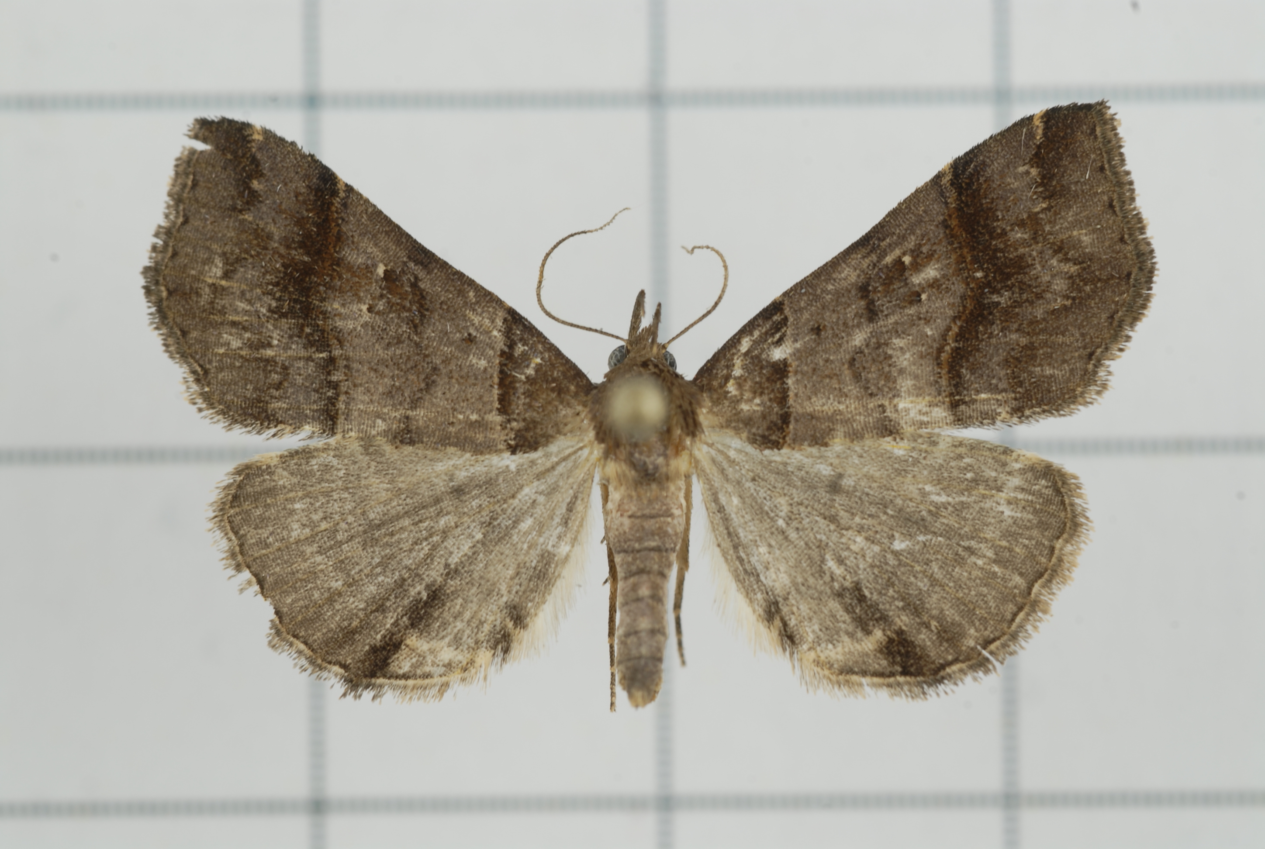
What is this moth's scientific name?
Bertula kosemponica
